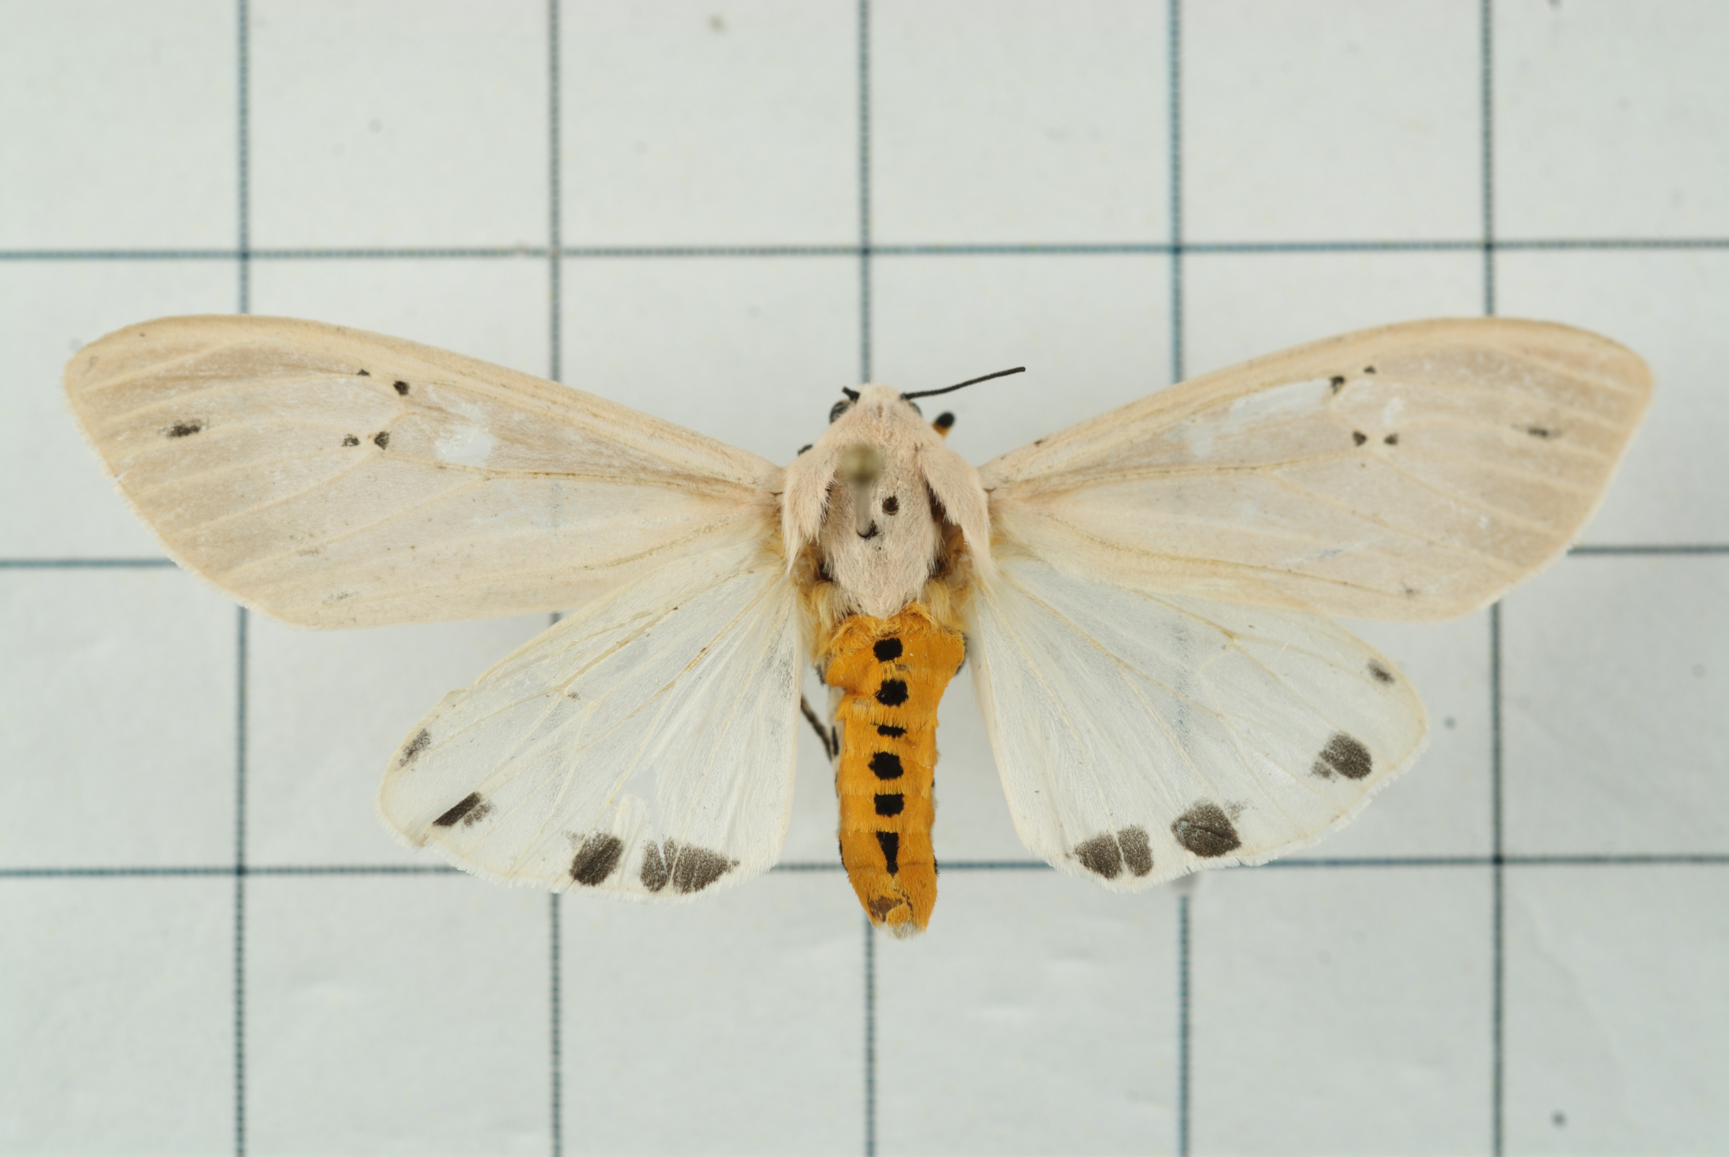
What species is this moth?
Creatonotos transiens koni
